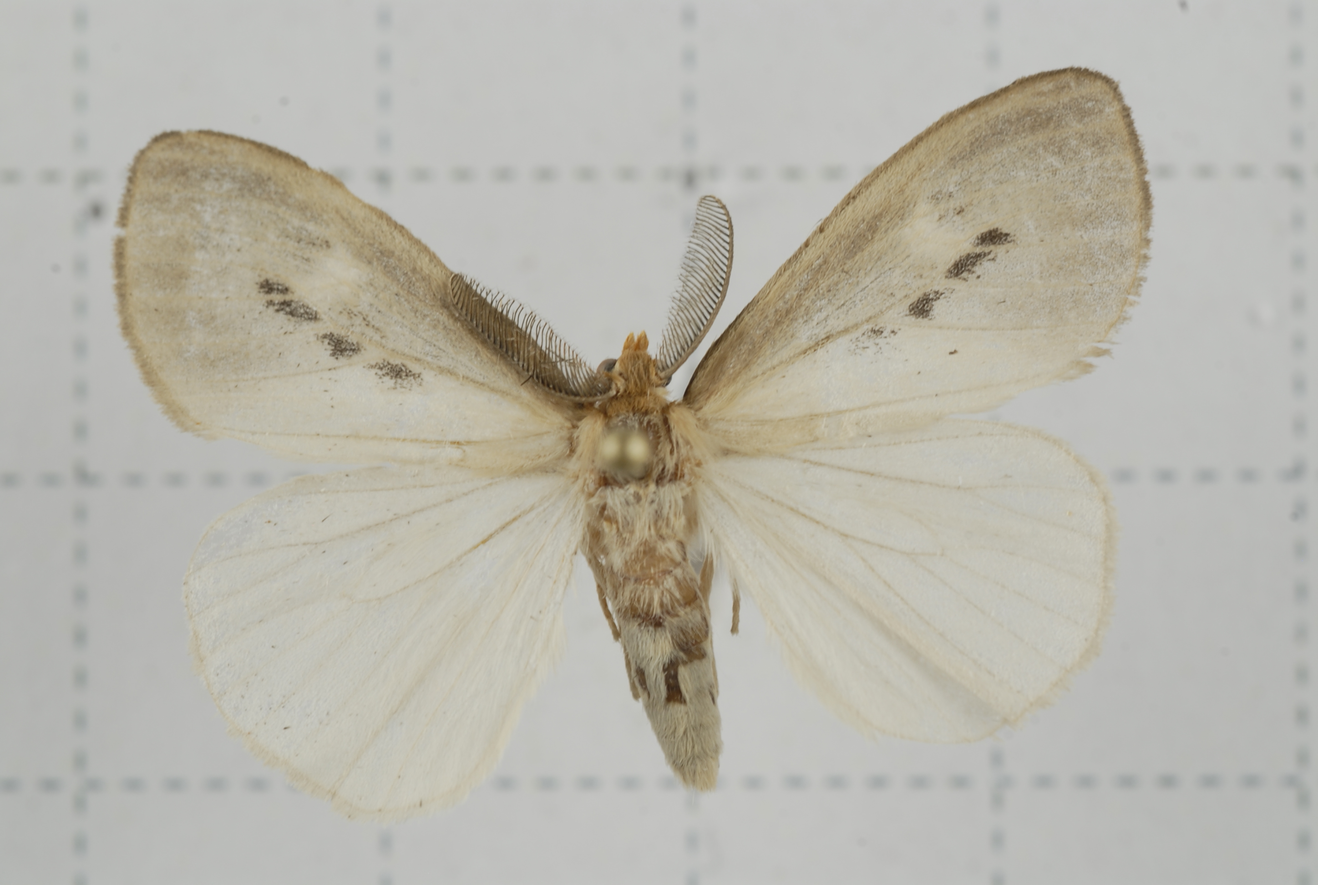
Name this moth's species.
Pantana visum ampla
